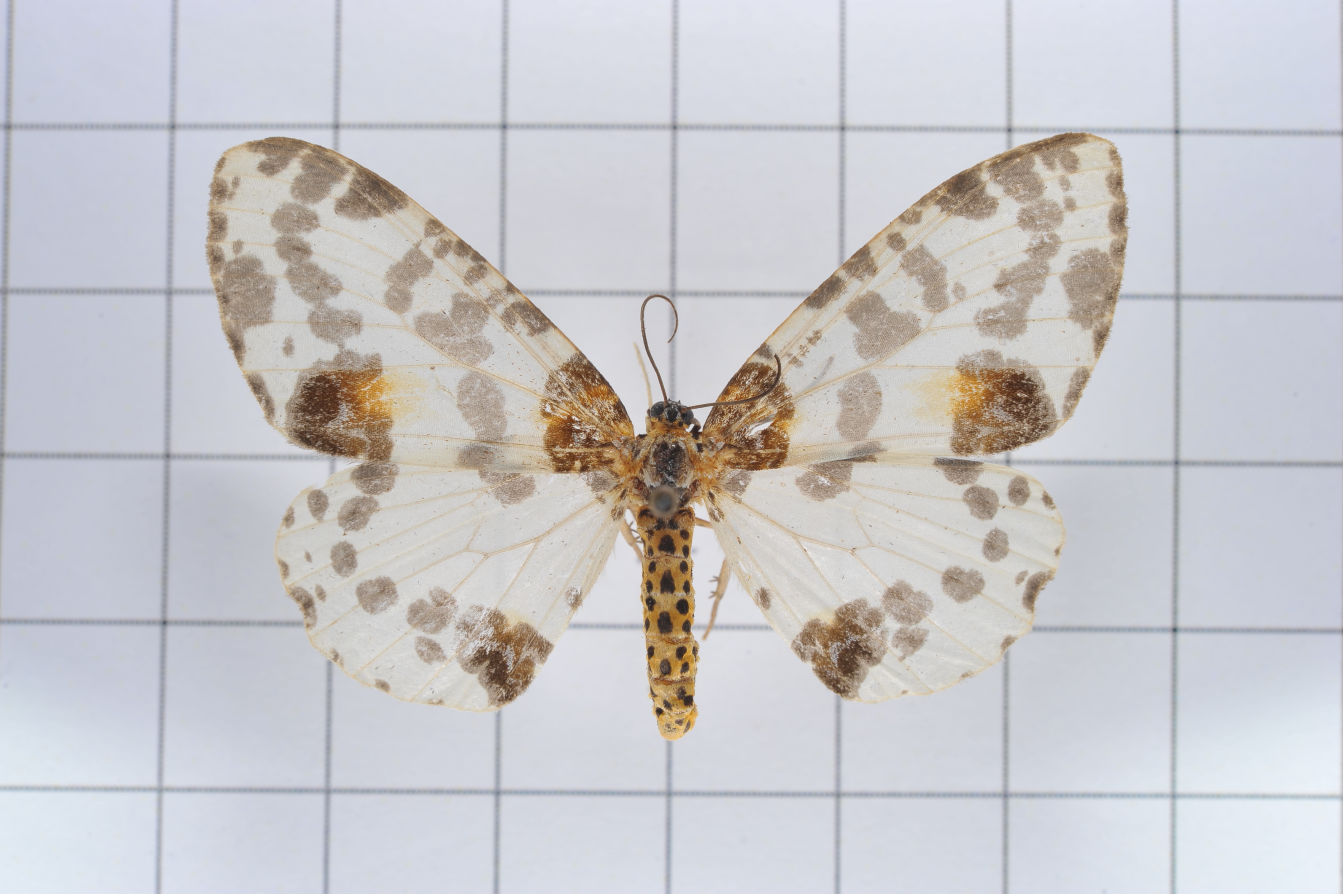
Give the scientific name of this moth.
Abraxas formosilluminata
